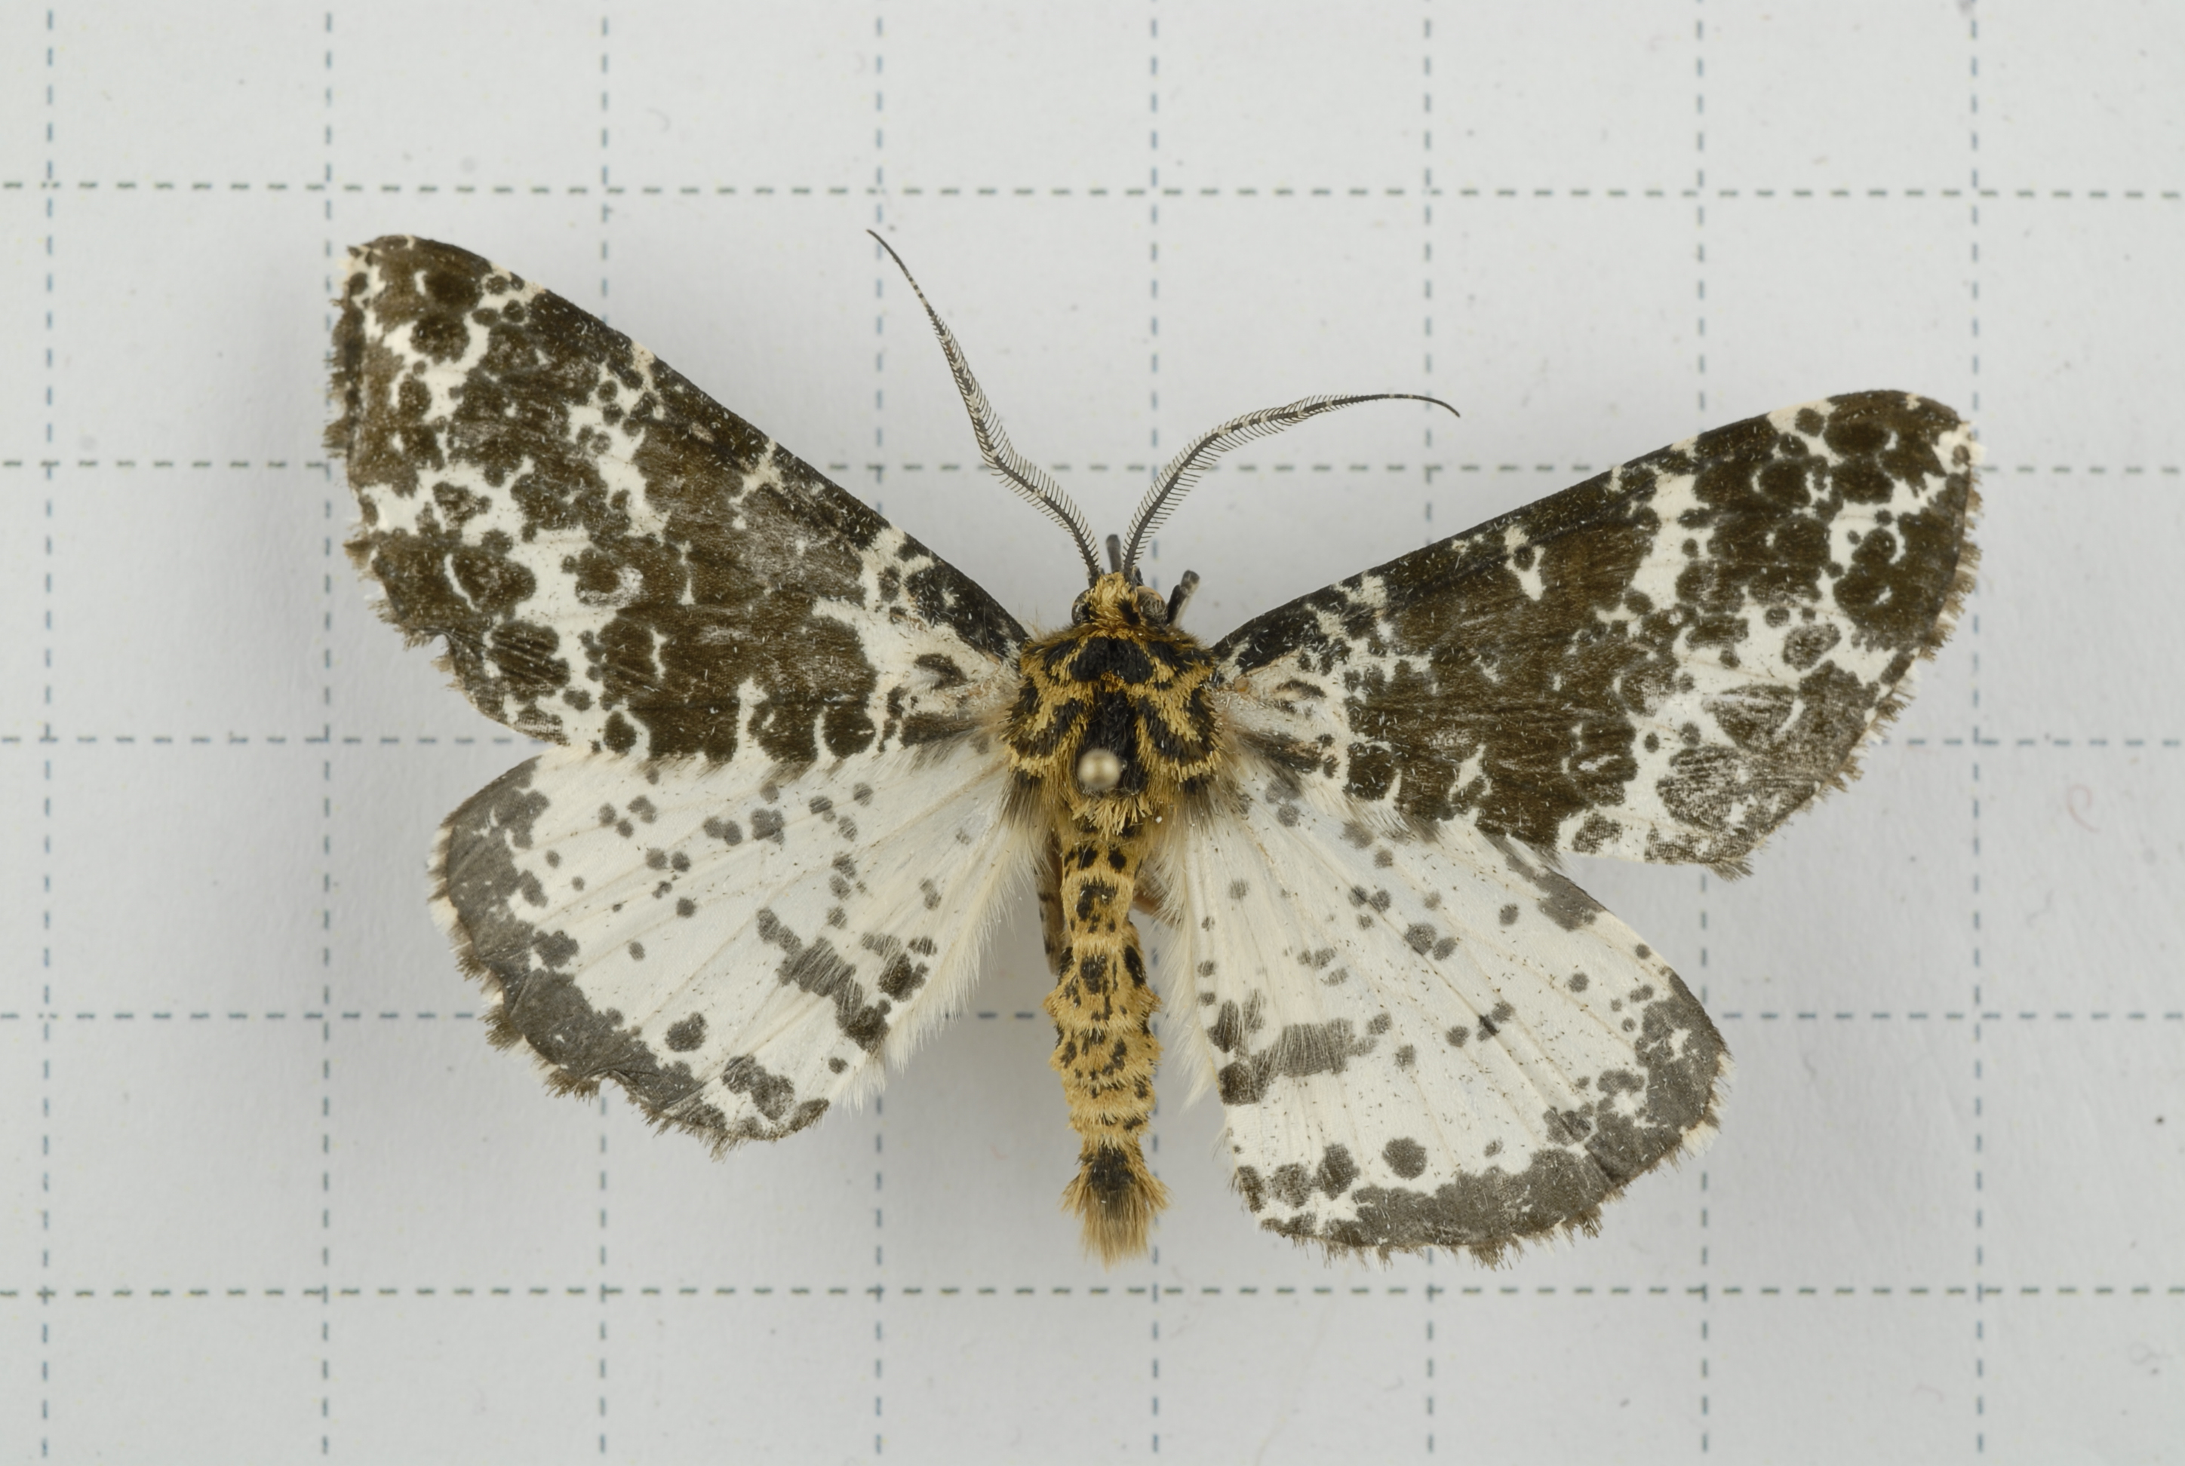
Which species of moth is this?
Arichanna picaria
